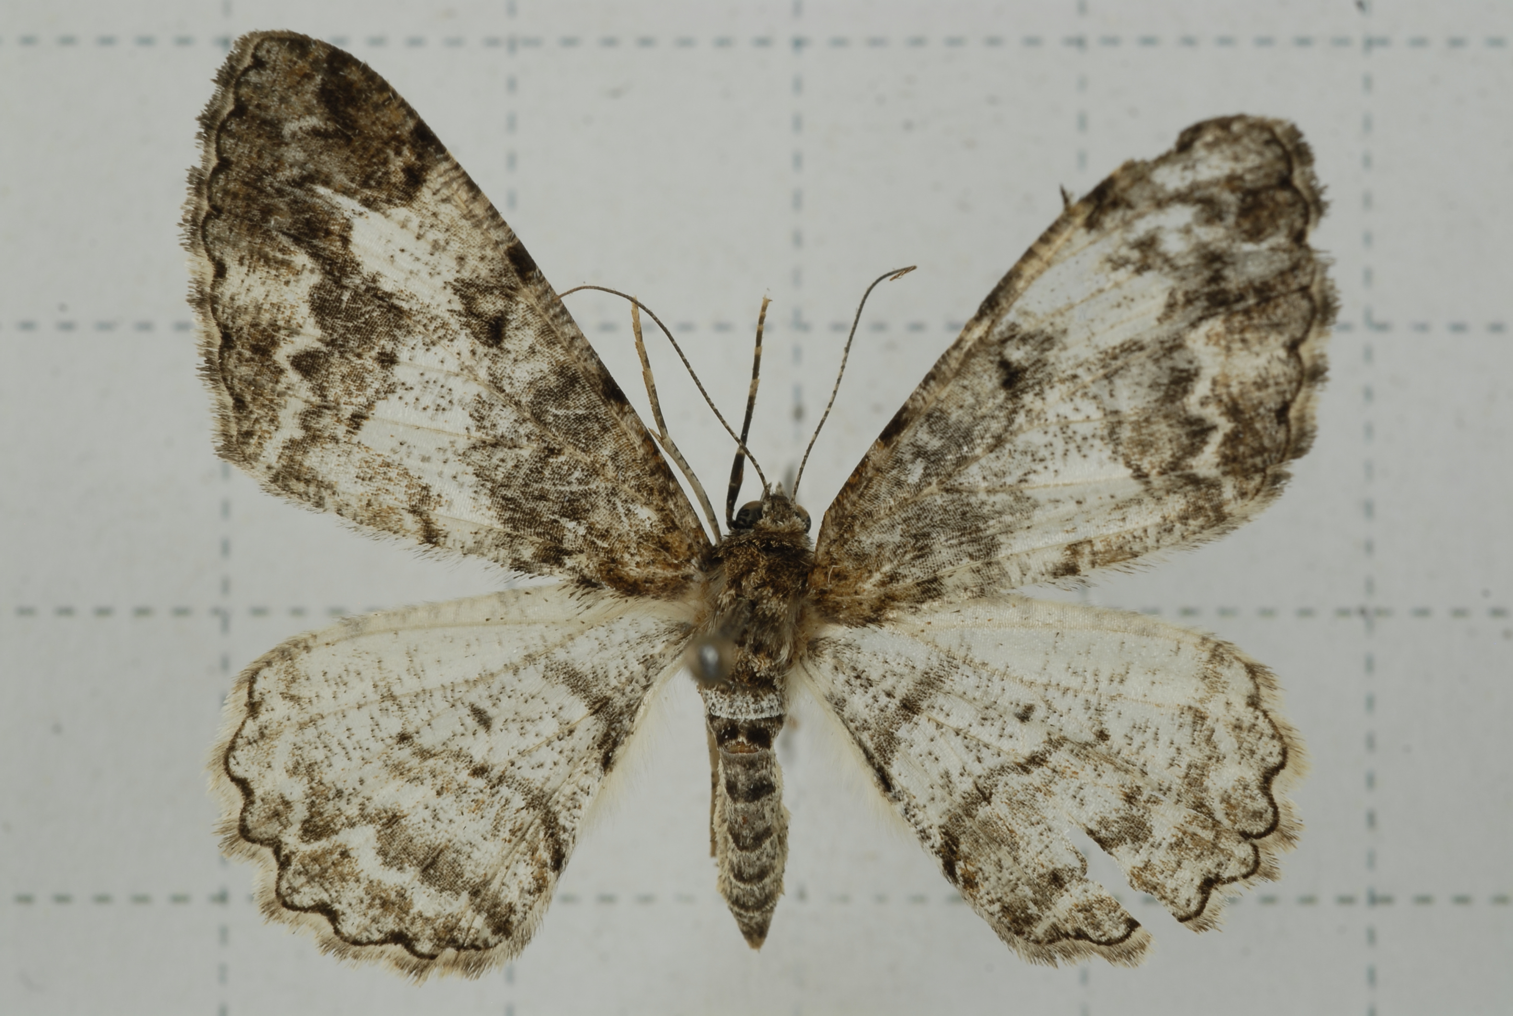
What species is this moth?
Alcis admissaria undularia
